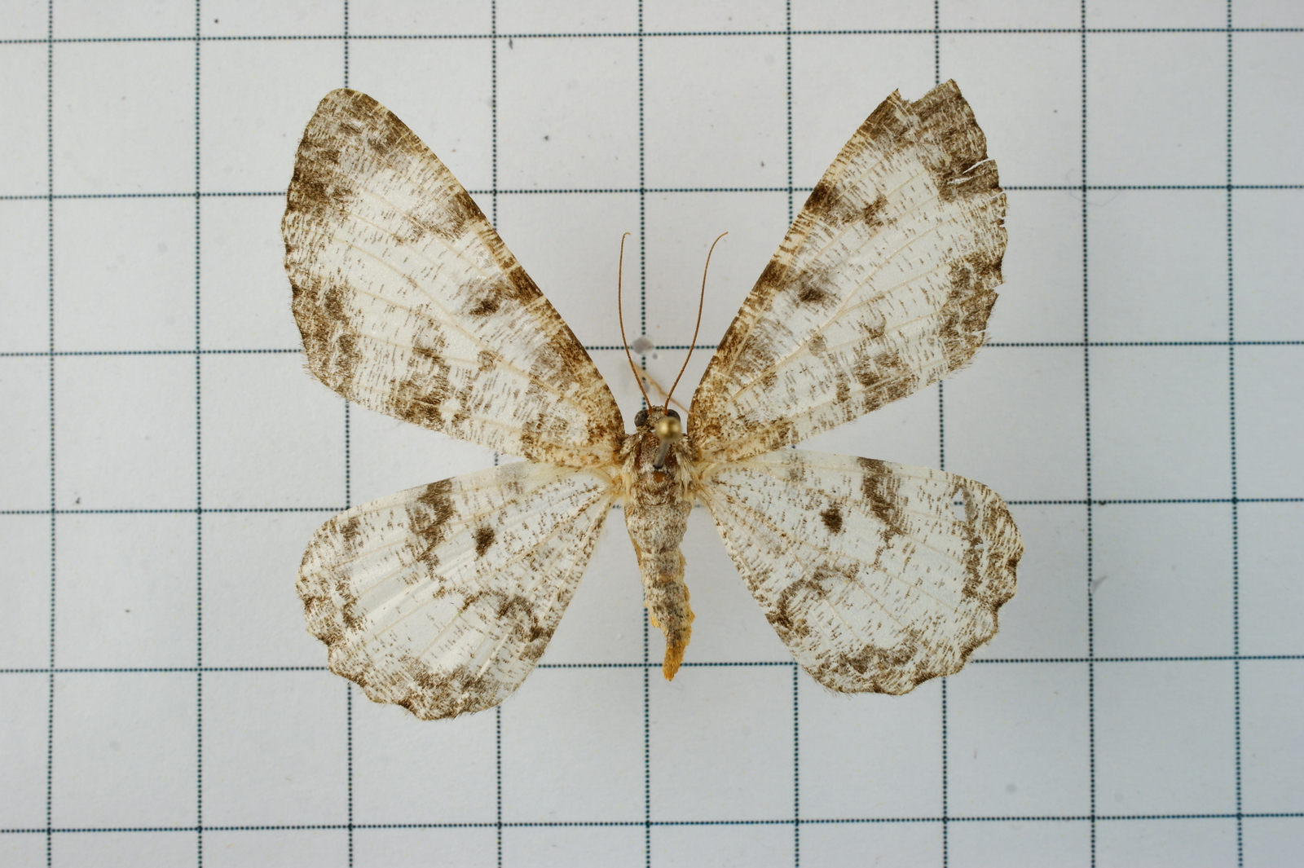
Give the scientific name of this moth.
Hypomecis percnioides
